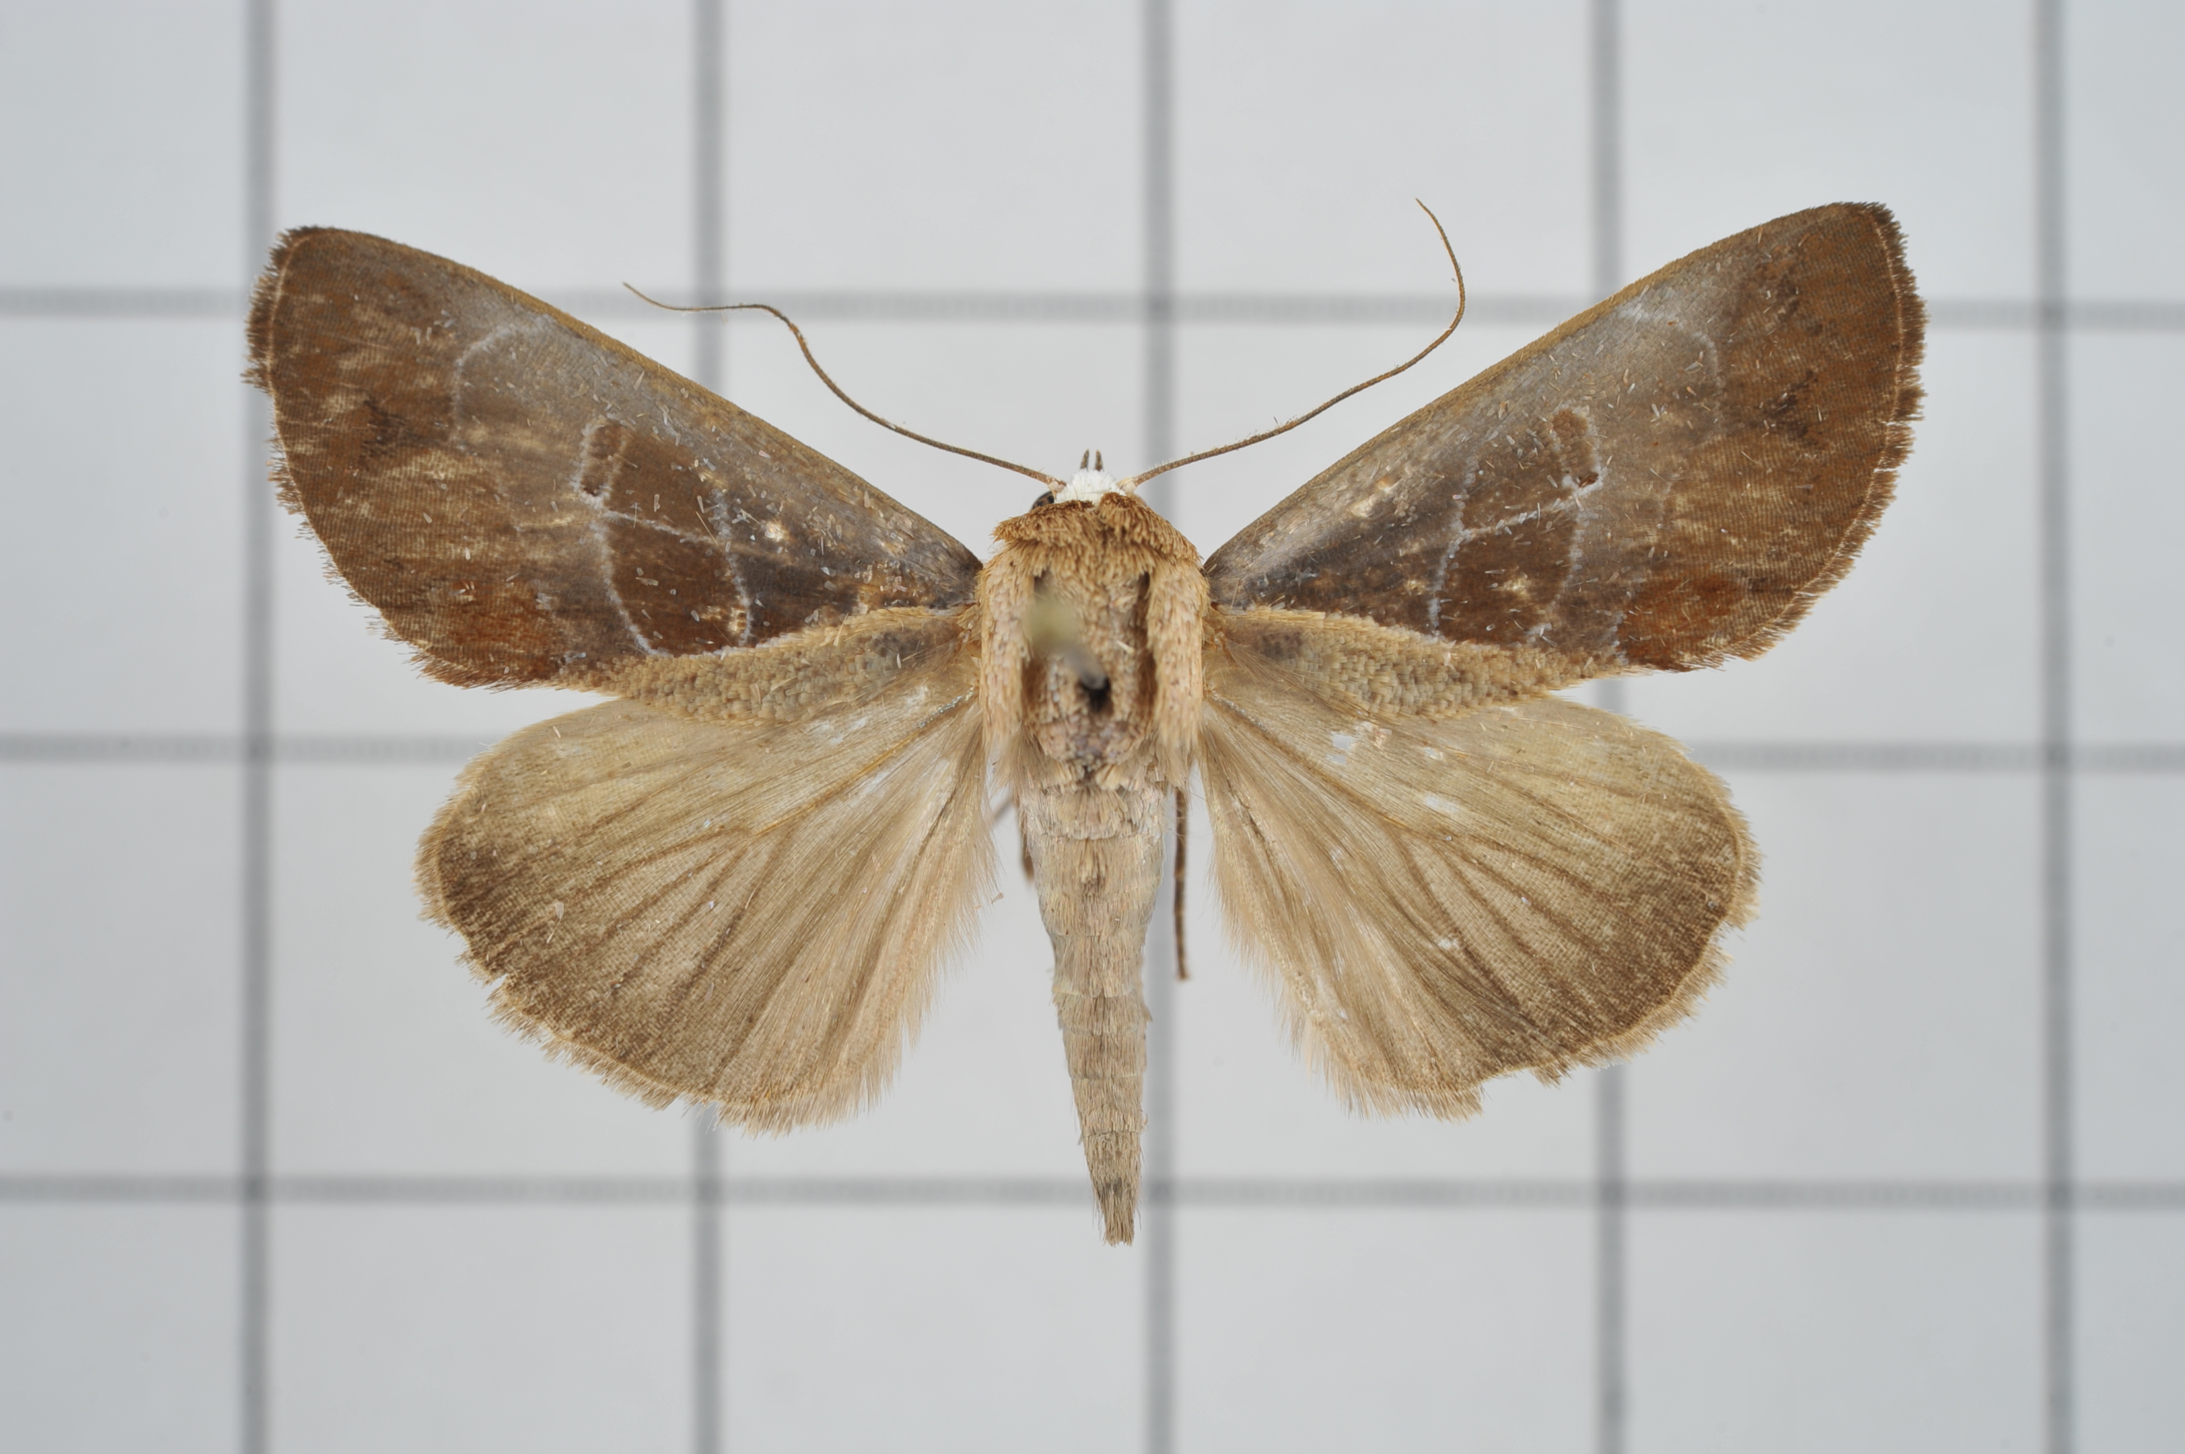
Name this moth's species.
Westermannia elliptica elliptica
